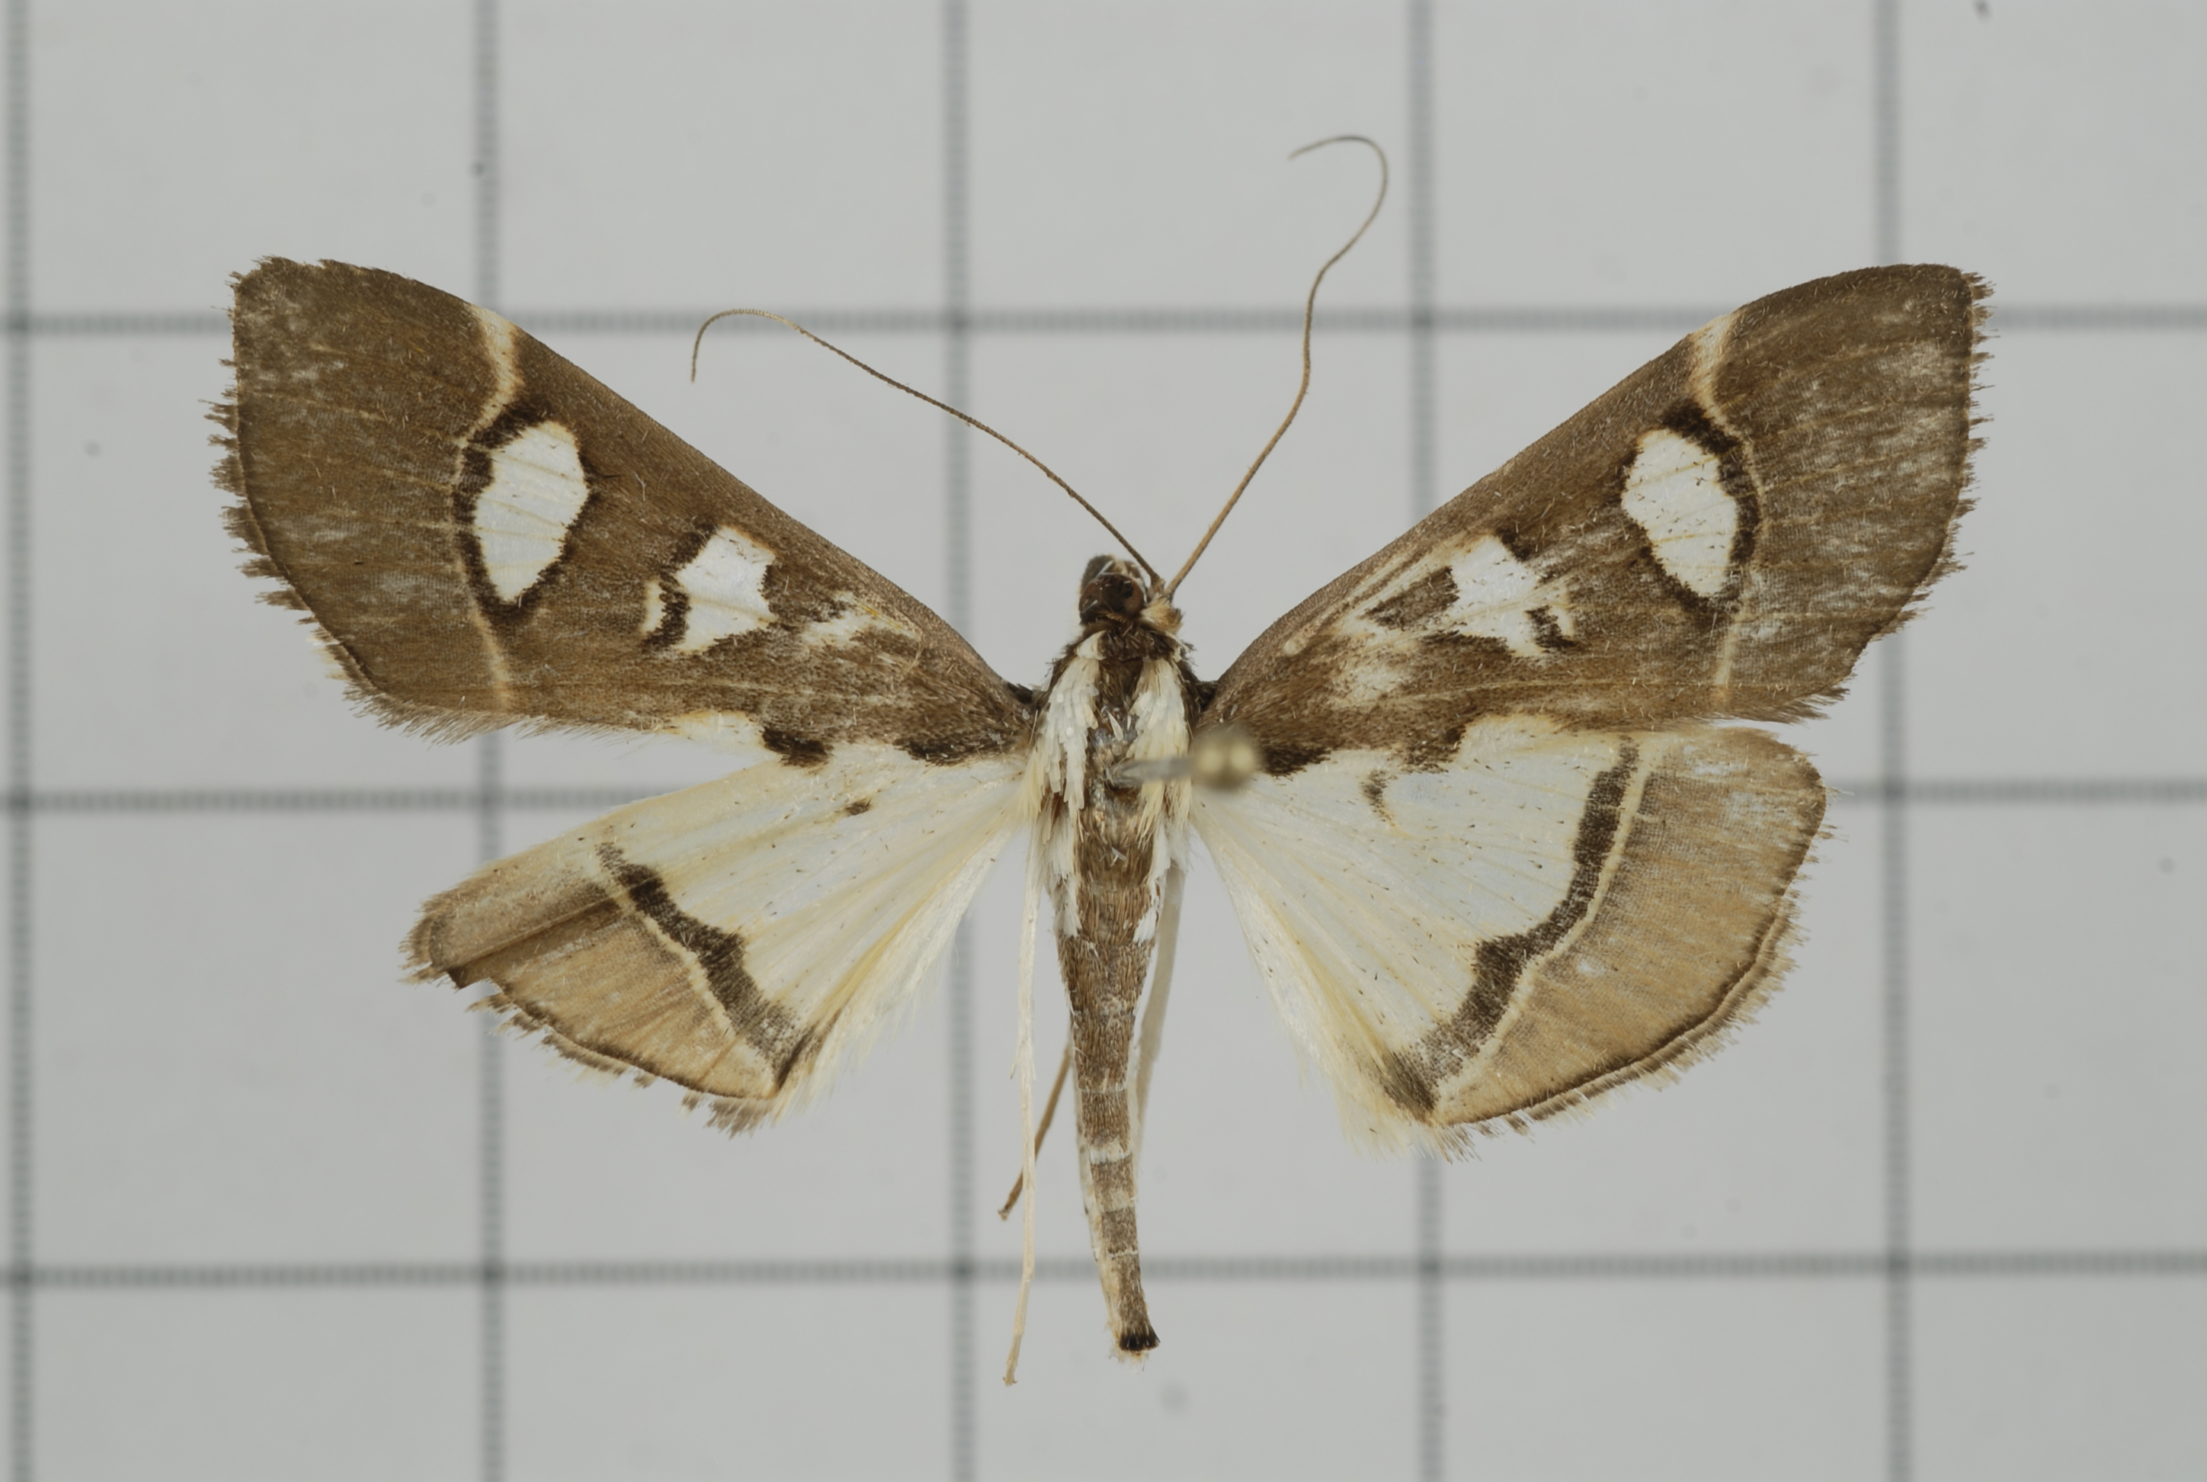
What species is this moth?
Glyphodes chilka
